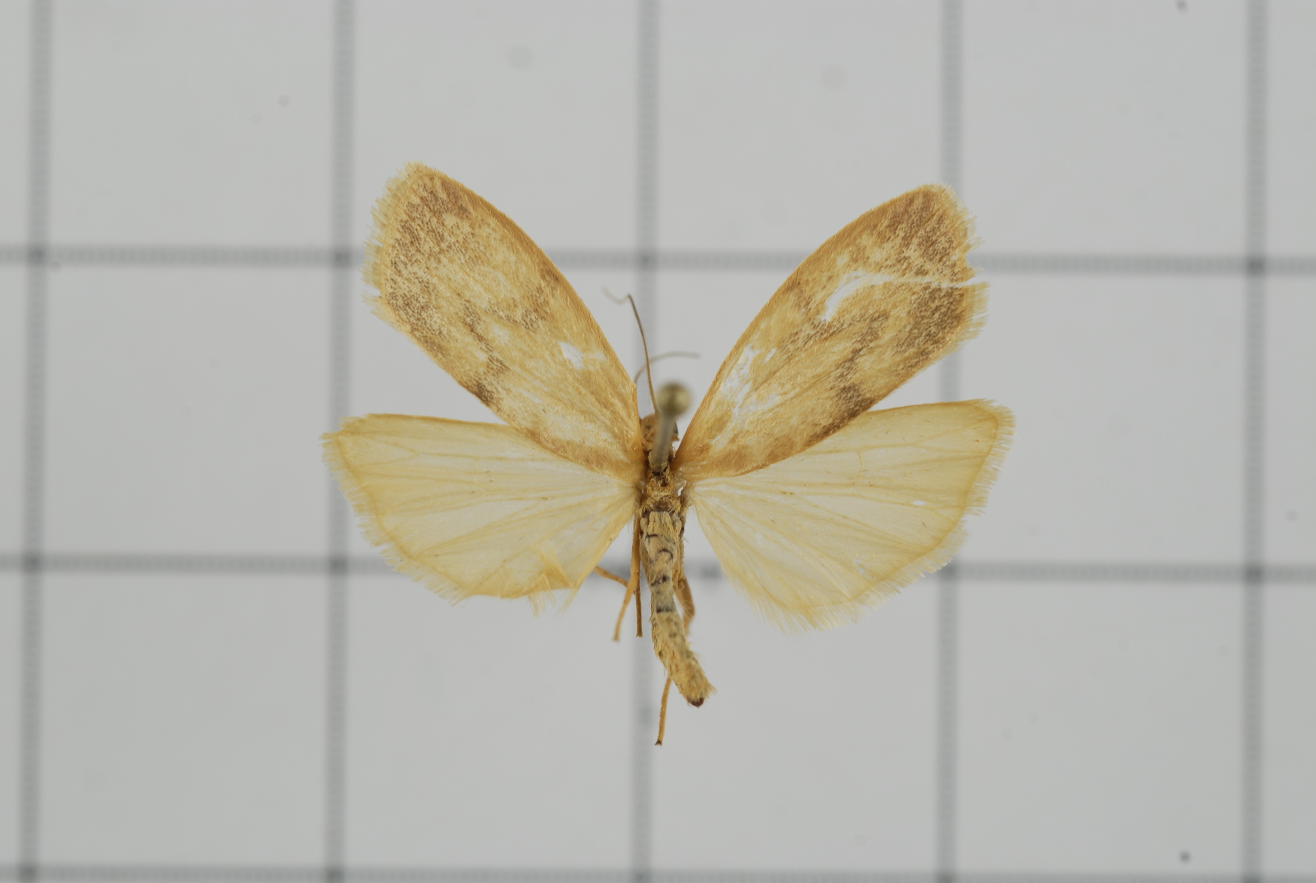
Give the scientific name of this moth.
Teuloma tainebula
